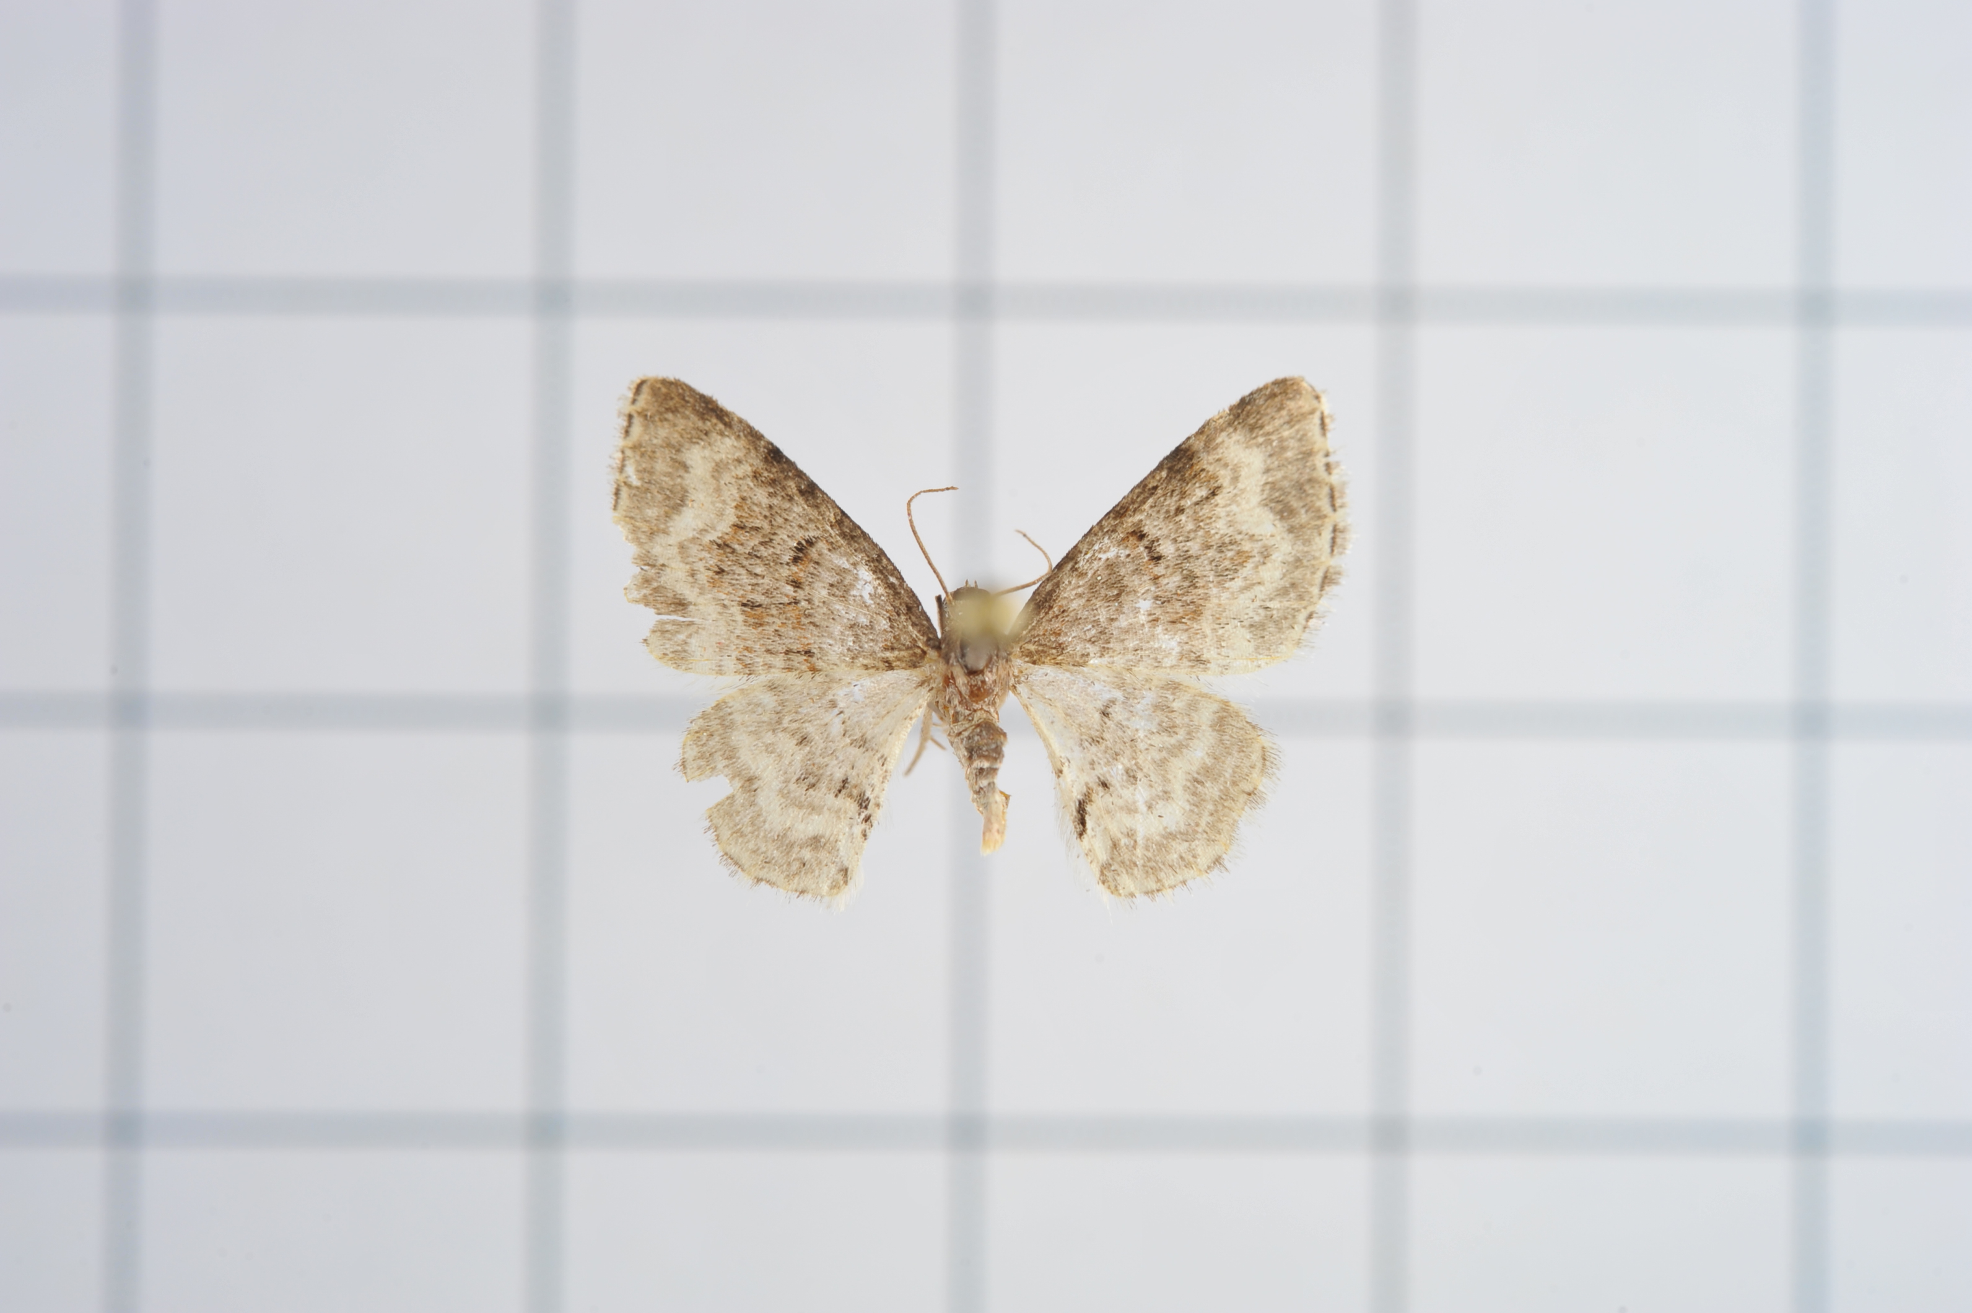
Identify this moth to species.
Hydrelia enisaria
